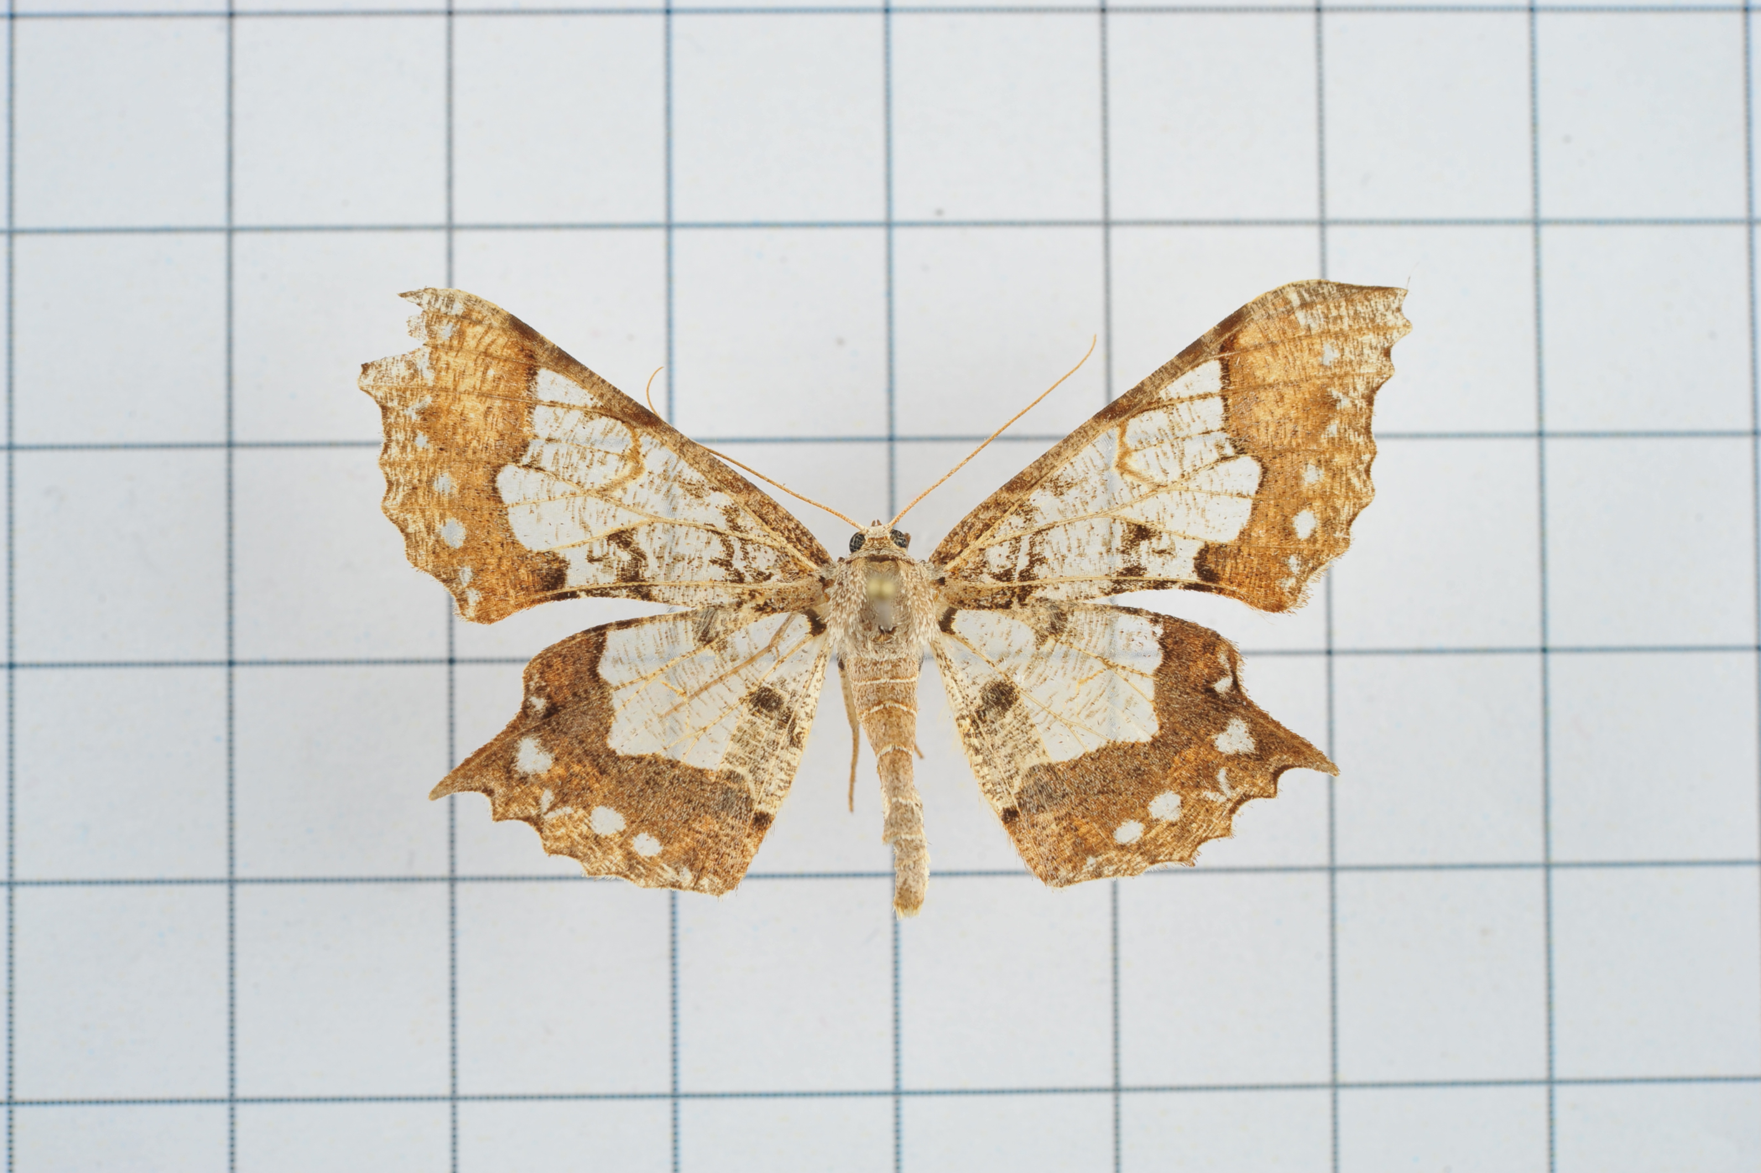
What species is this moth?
Krananda semihyalina
